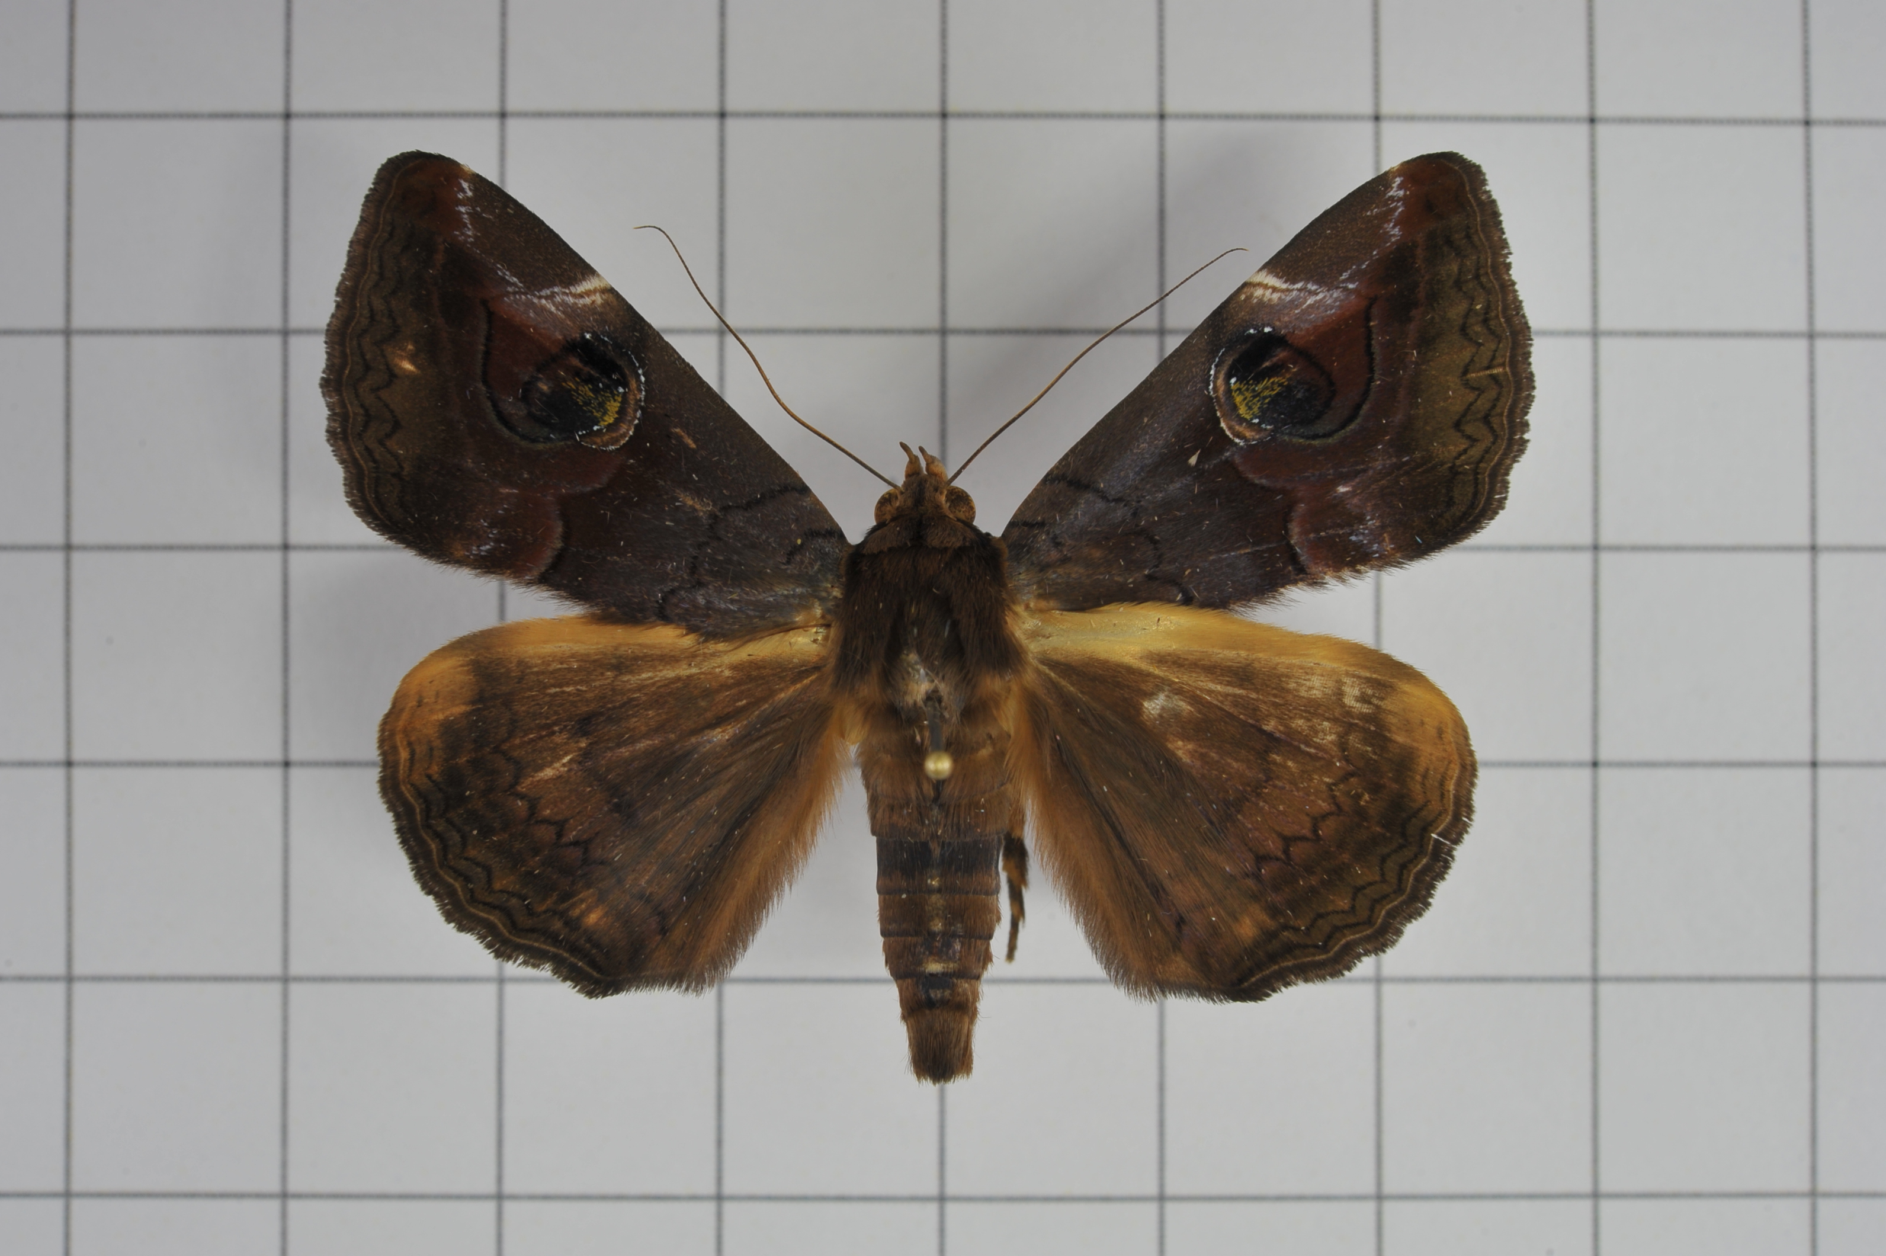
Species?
Ommatophora luminosa
